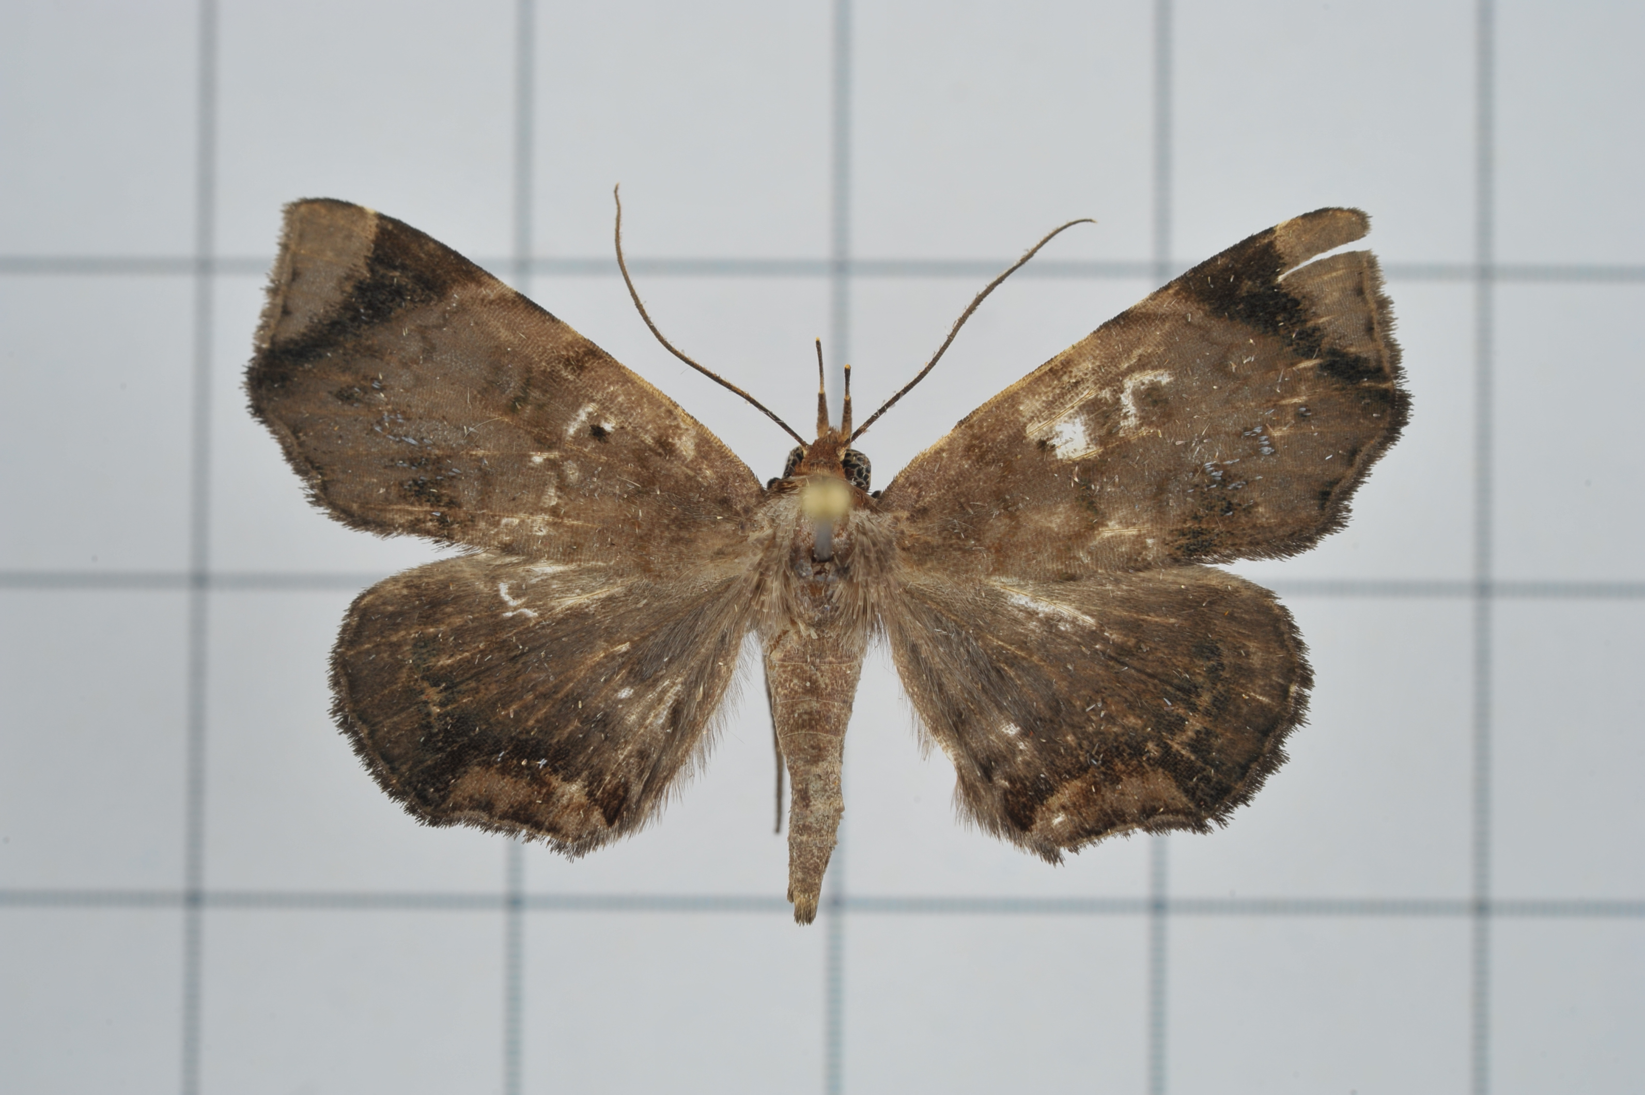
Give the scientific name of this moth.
Mecodina albodentata
